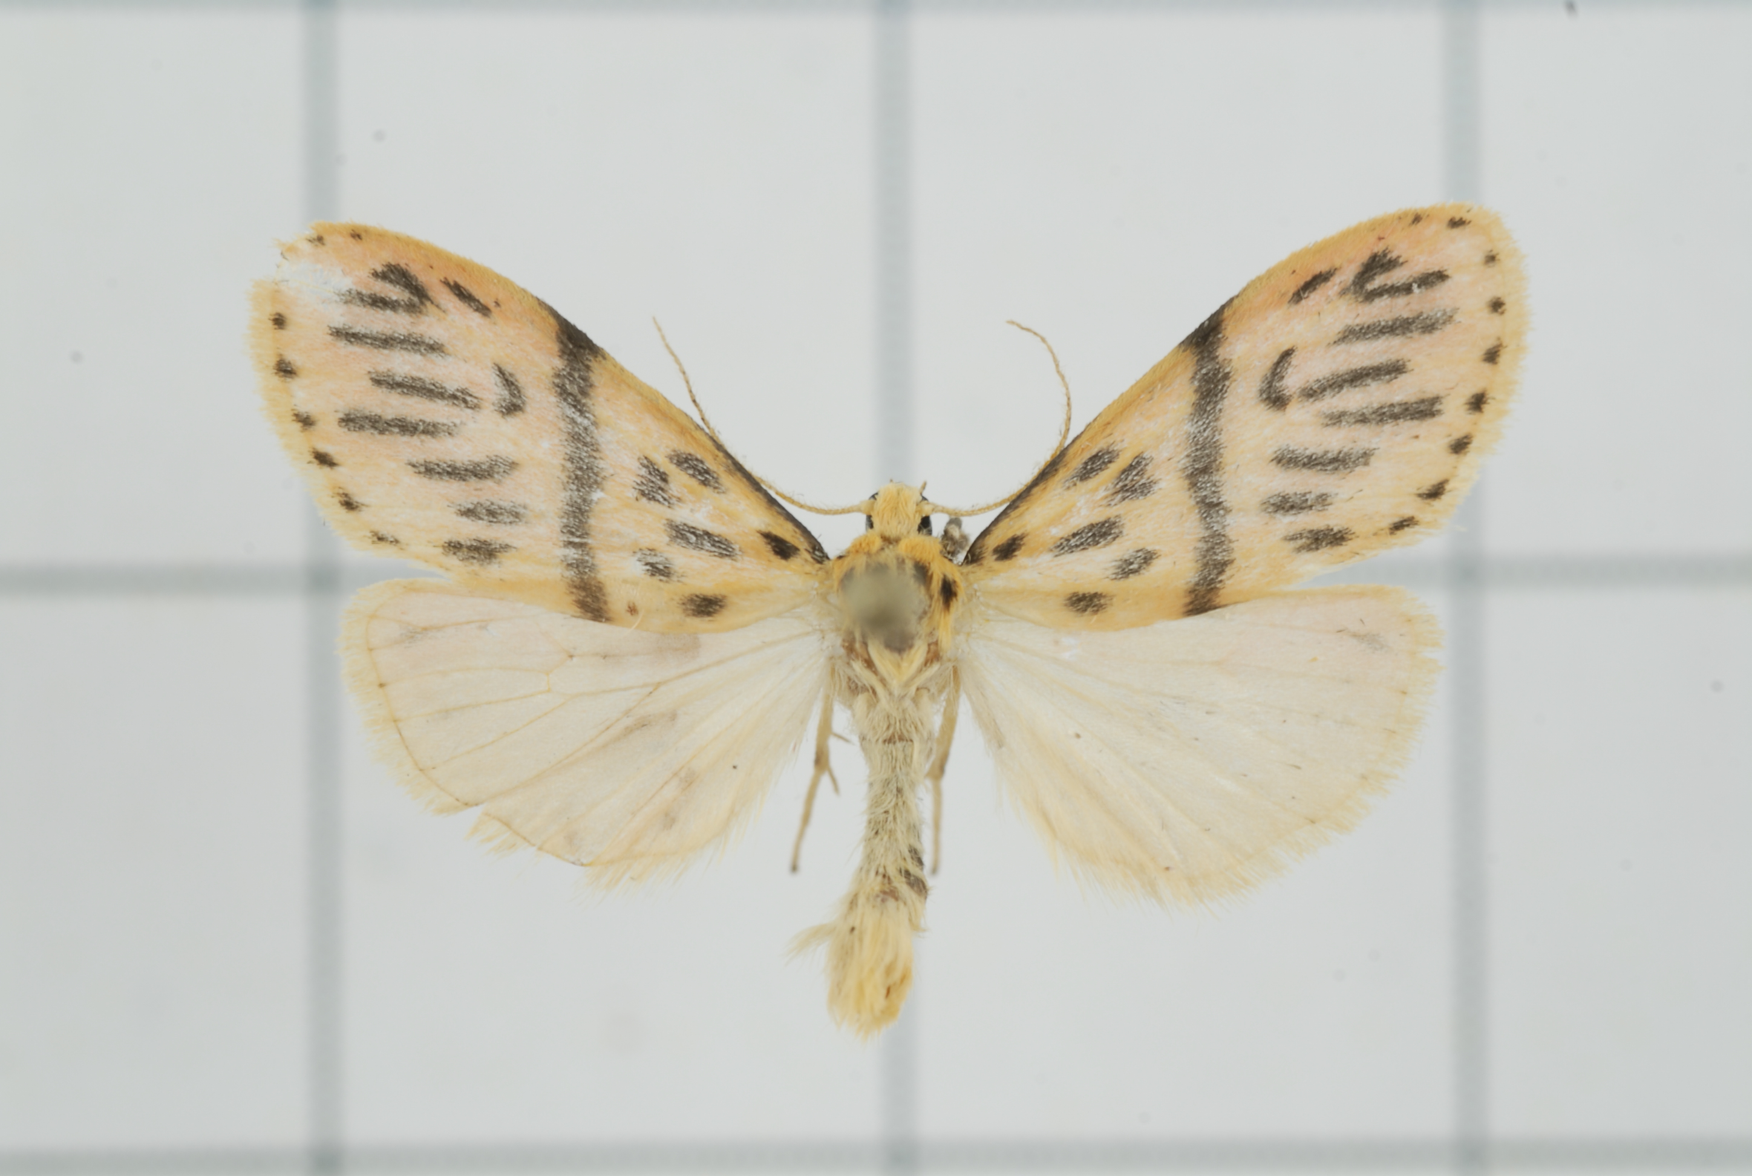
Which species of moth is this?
Miltochrista acteola
